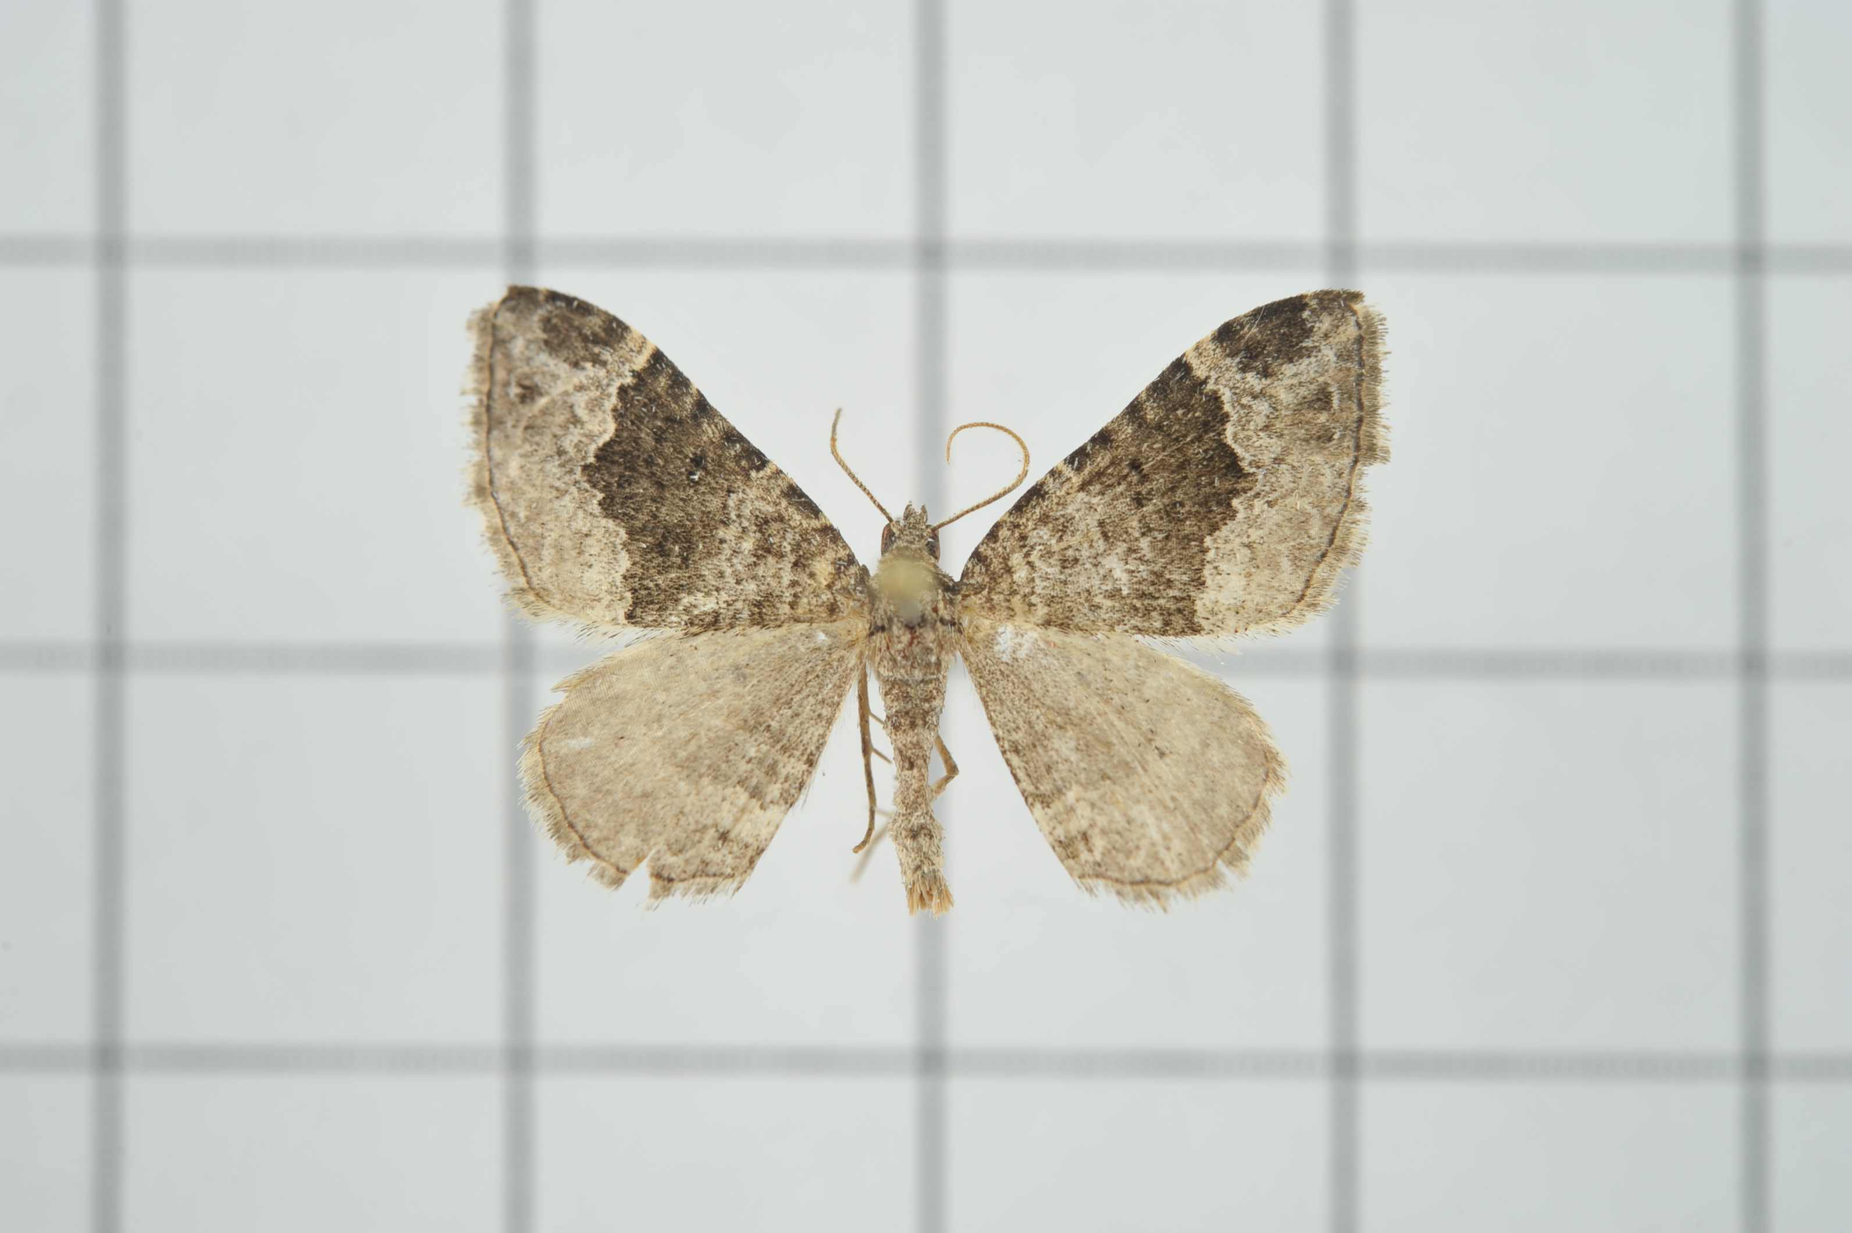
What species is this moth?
Xanthorhoe saturata
